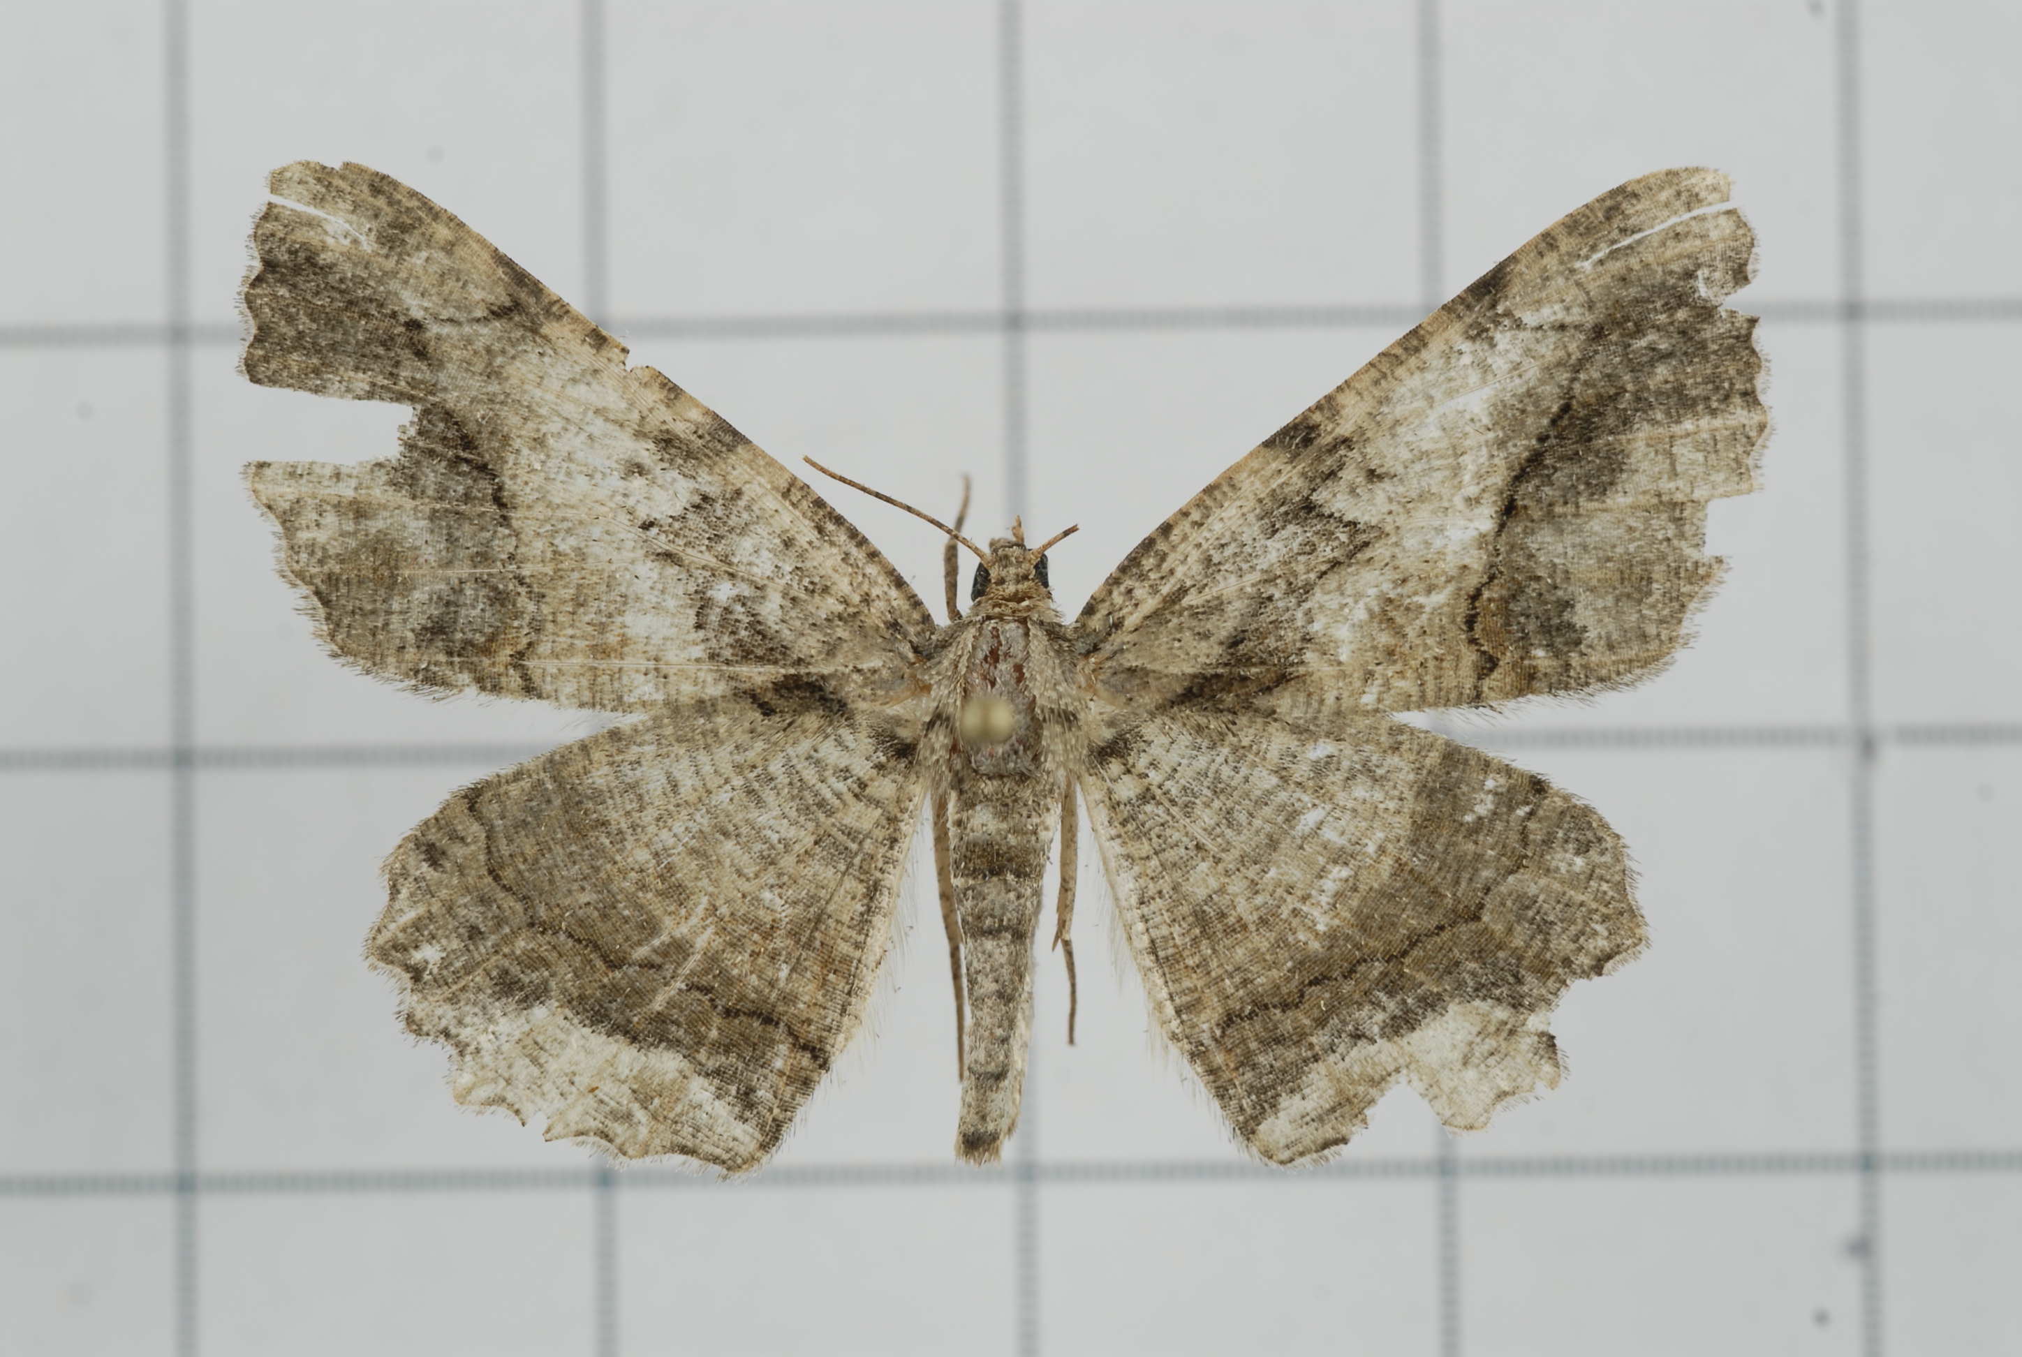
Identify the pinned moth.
Menophra mitsundoi
